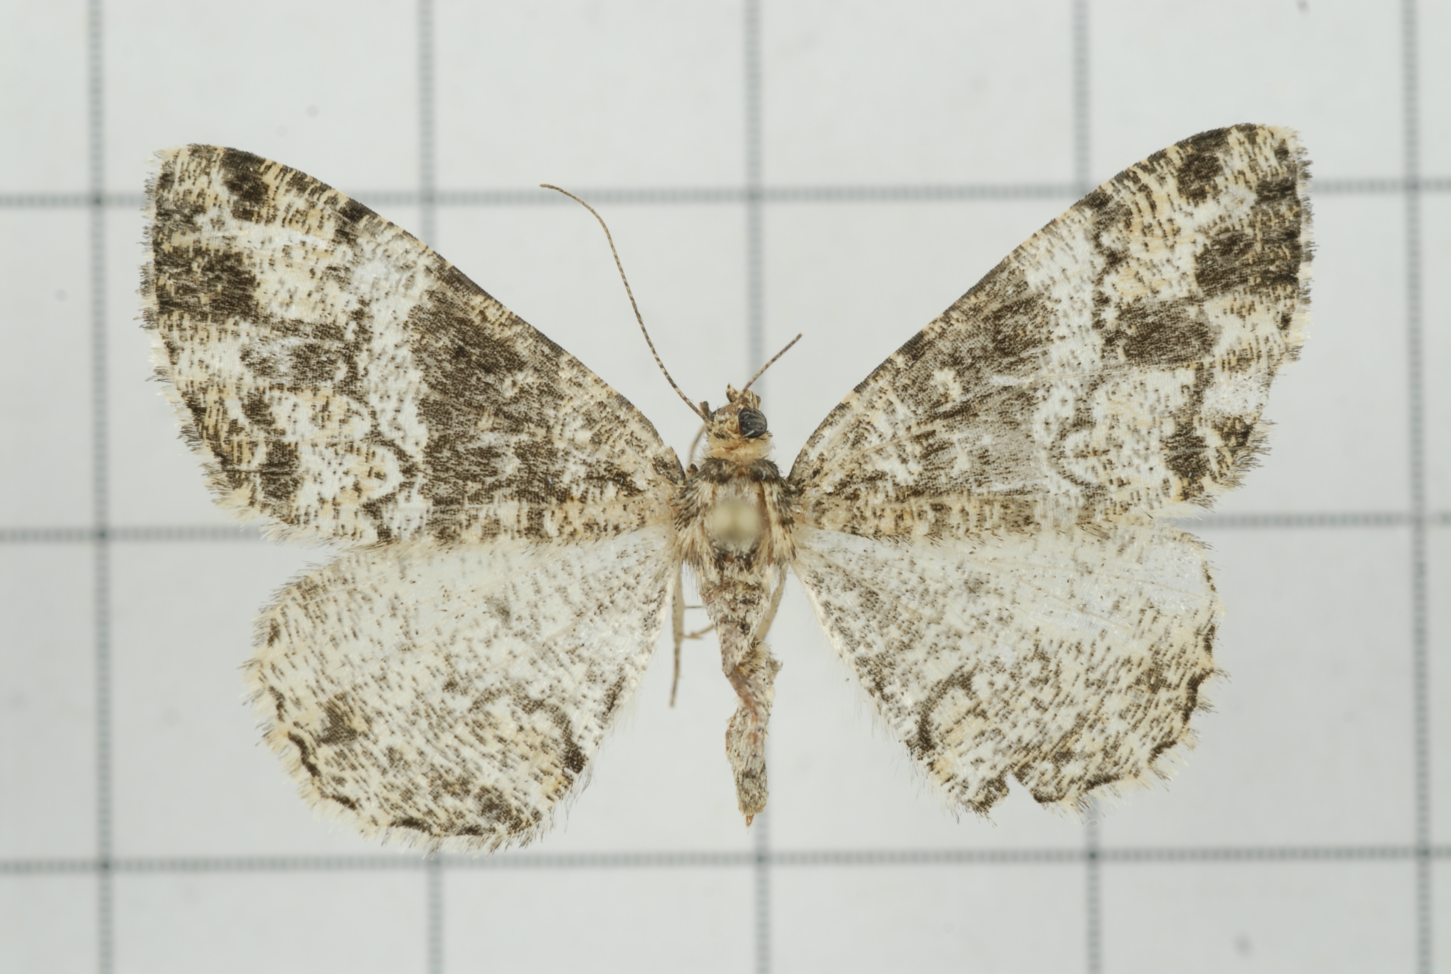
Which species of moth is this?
Deileptenia rimosaria
